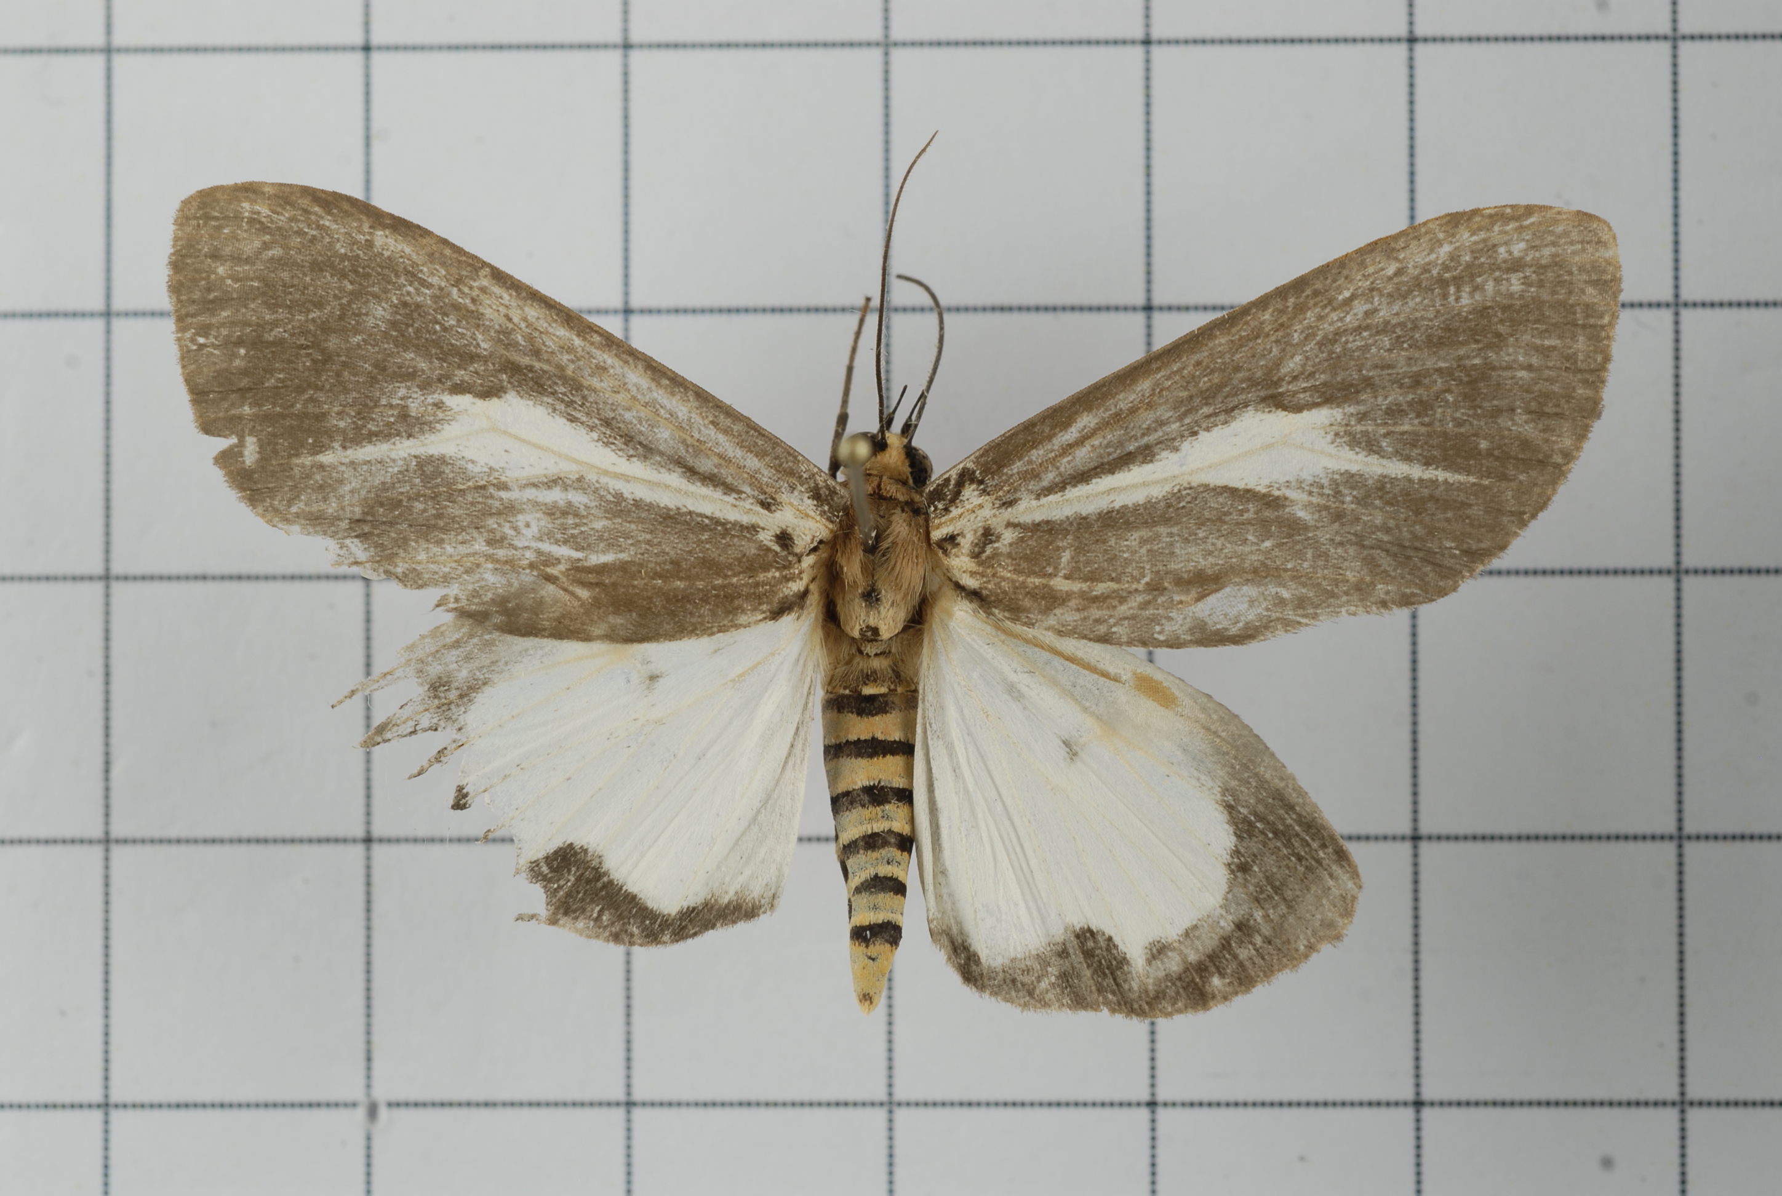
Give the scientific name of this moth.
Asota heliconia zebrina
